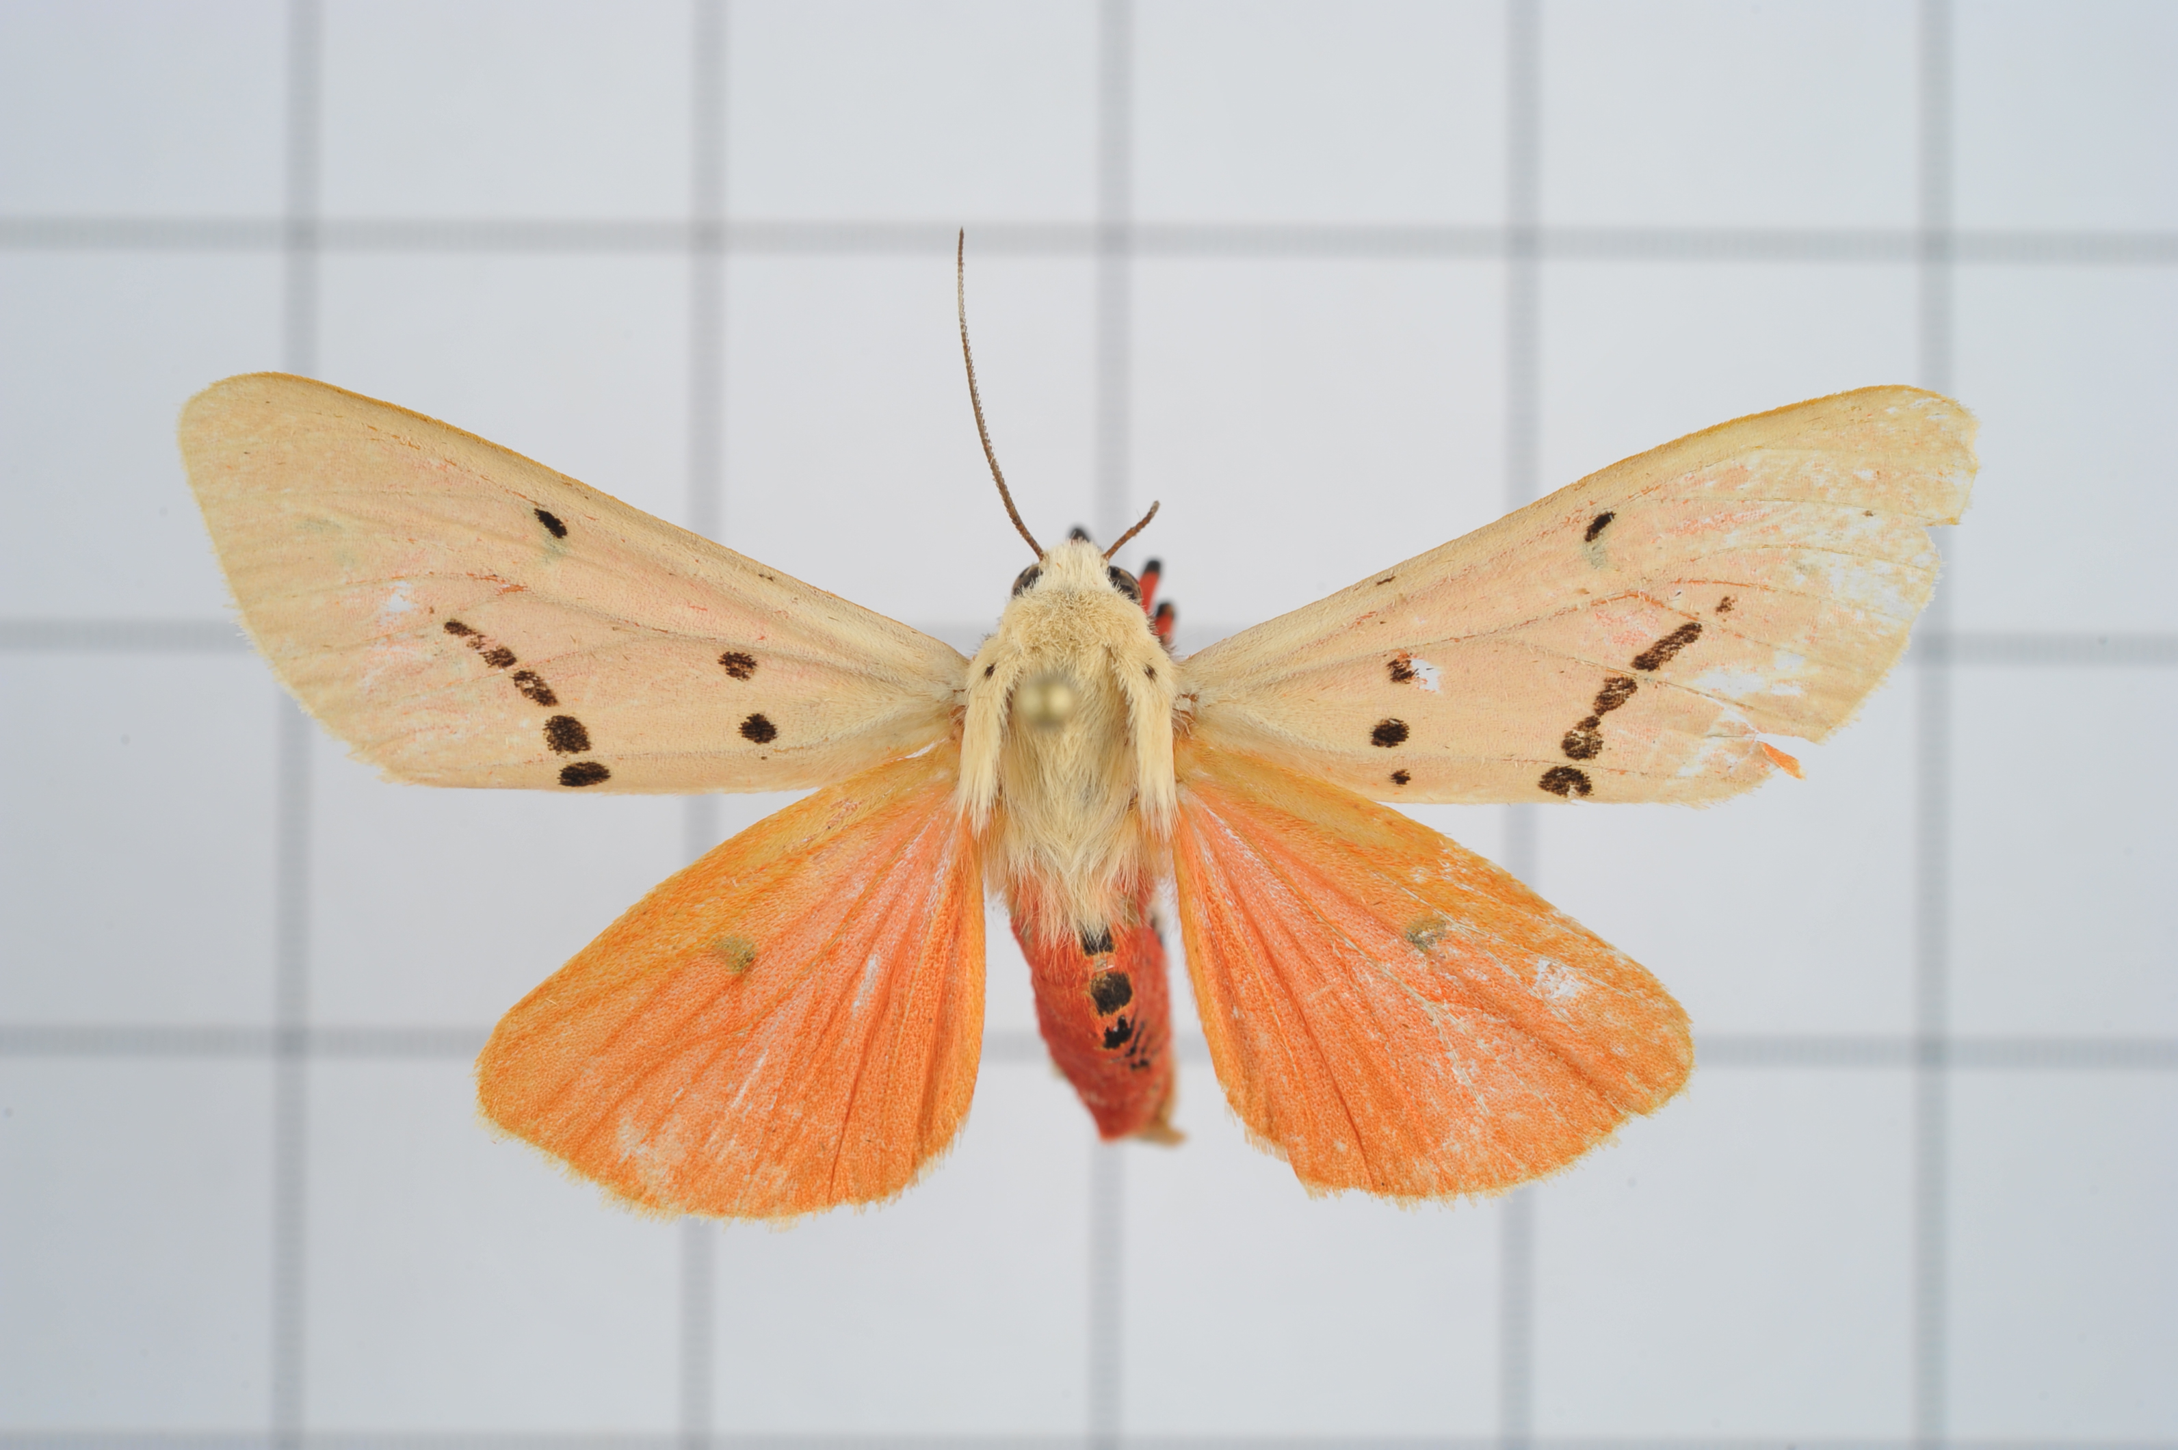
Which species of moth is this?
Spilarctia subcarnea
